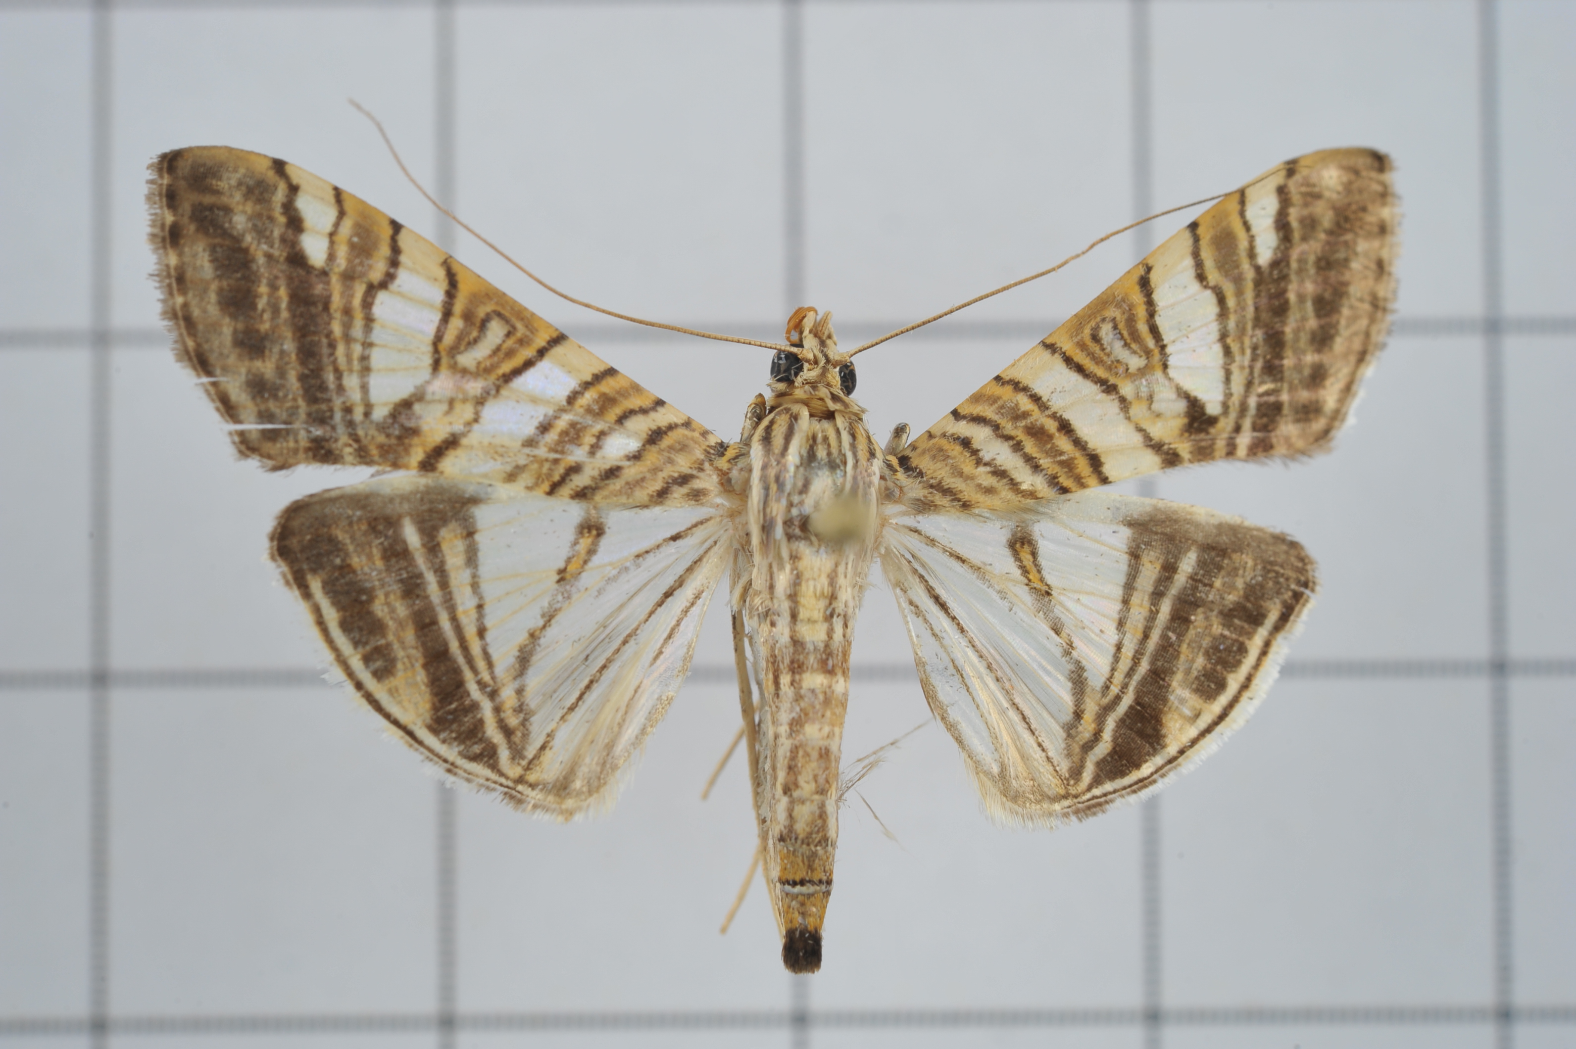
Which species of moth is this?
Glyphodes stolalis
